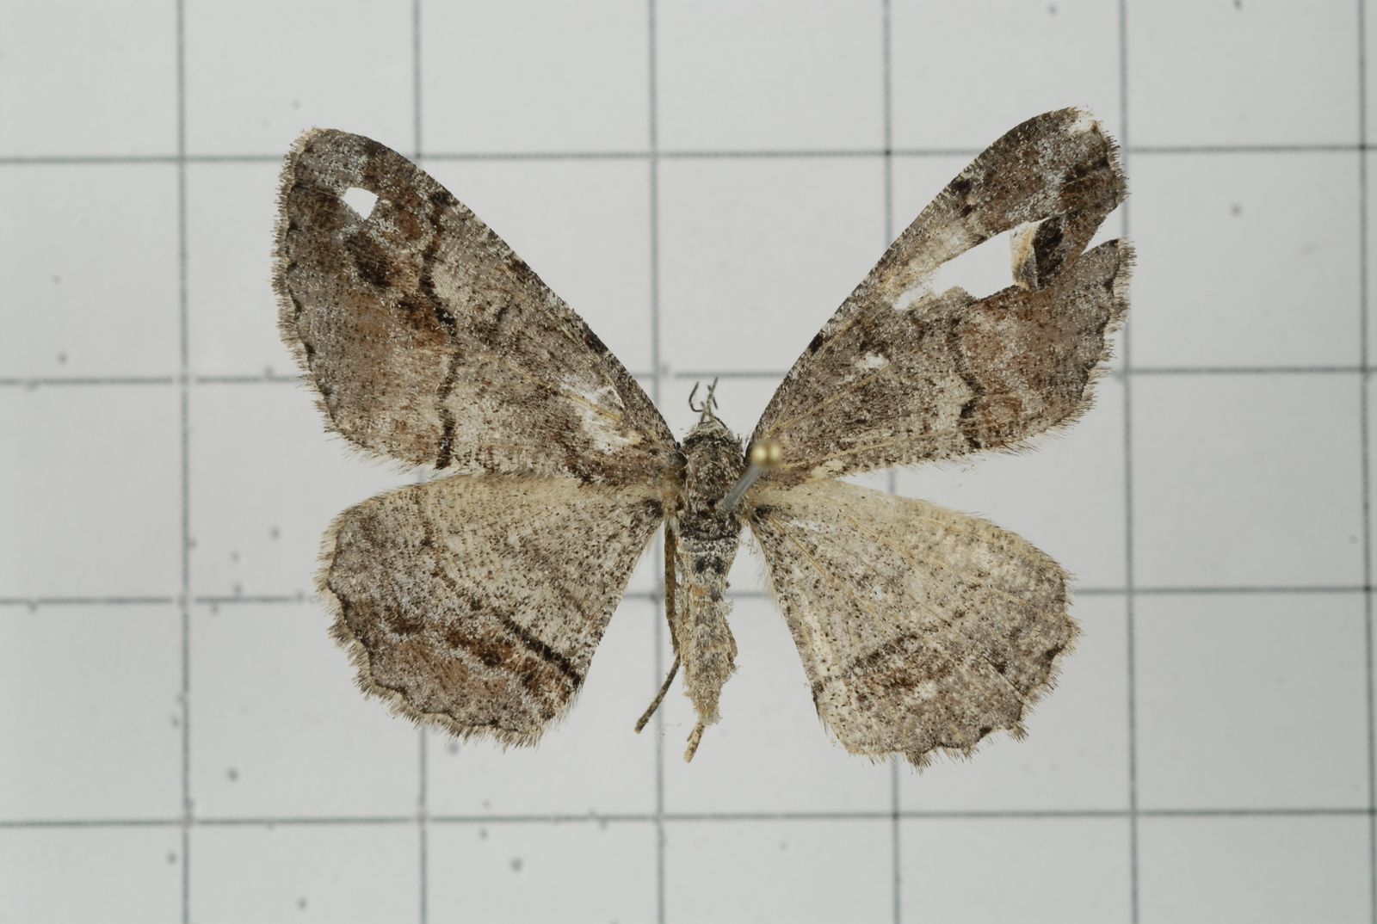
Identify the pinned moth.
Rikiosatoa fucataria
